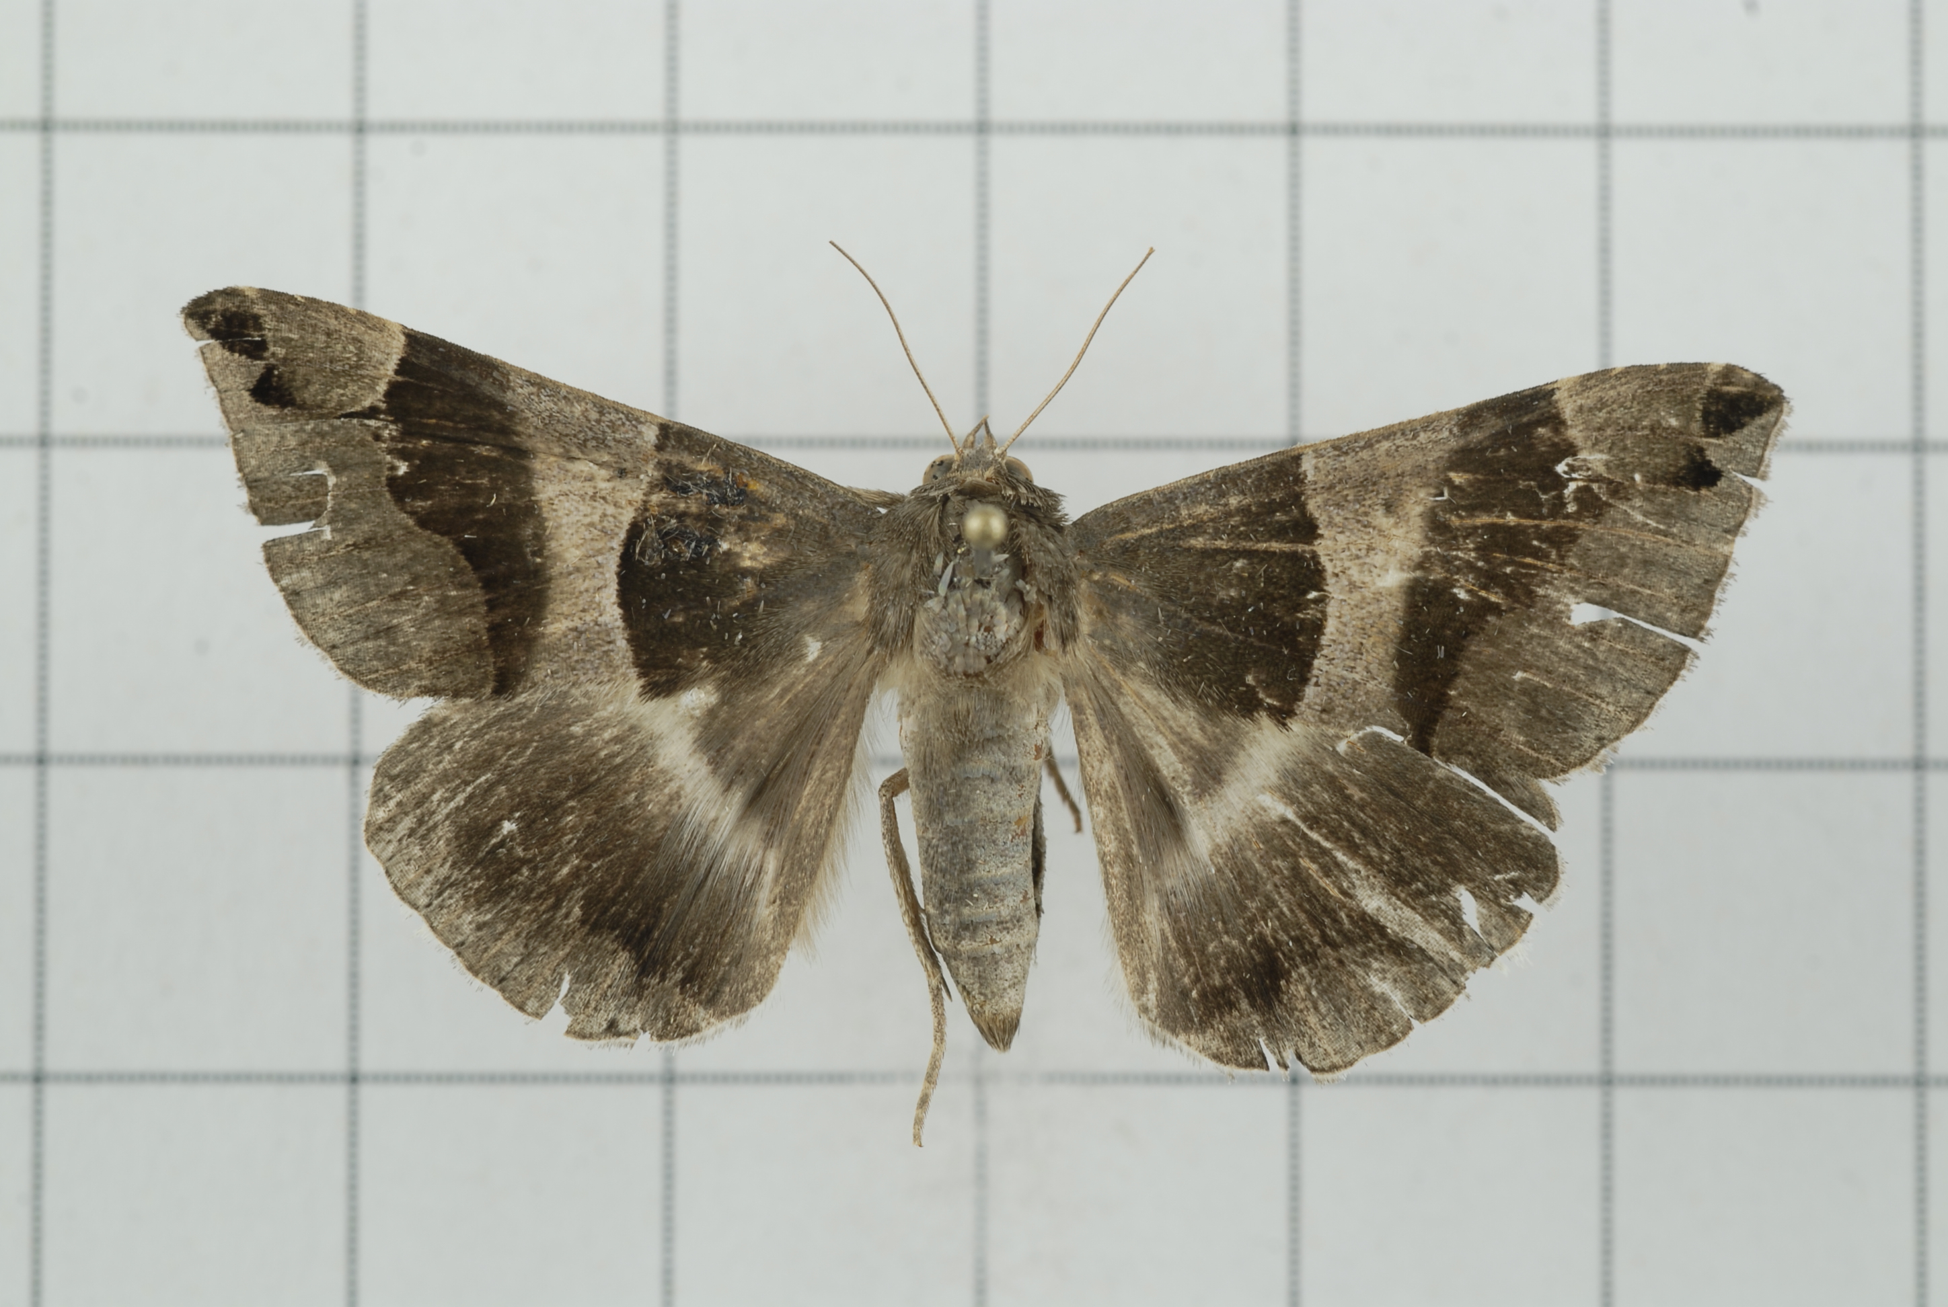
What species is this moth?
Parallelia stuposa
